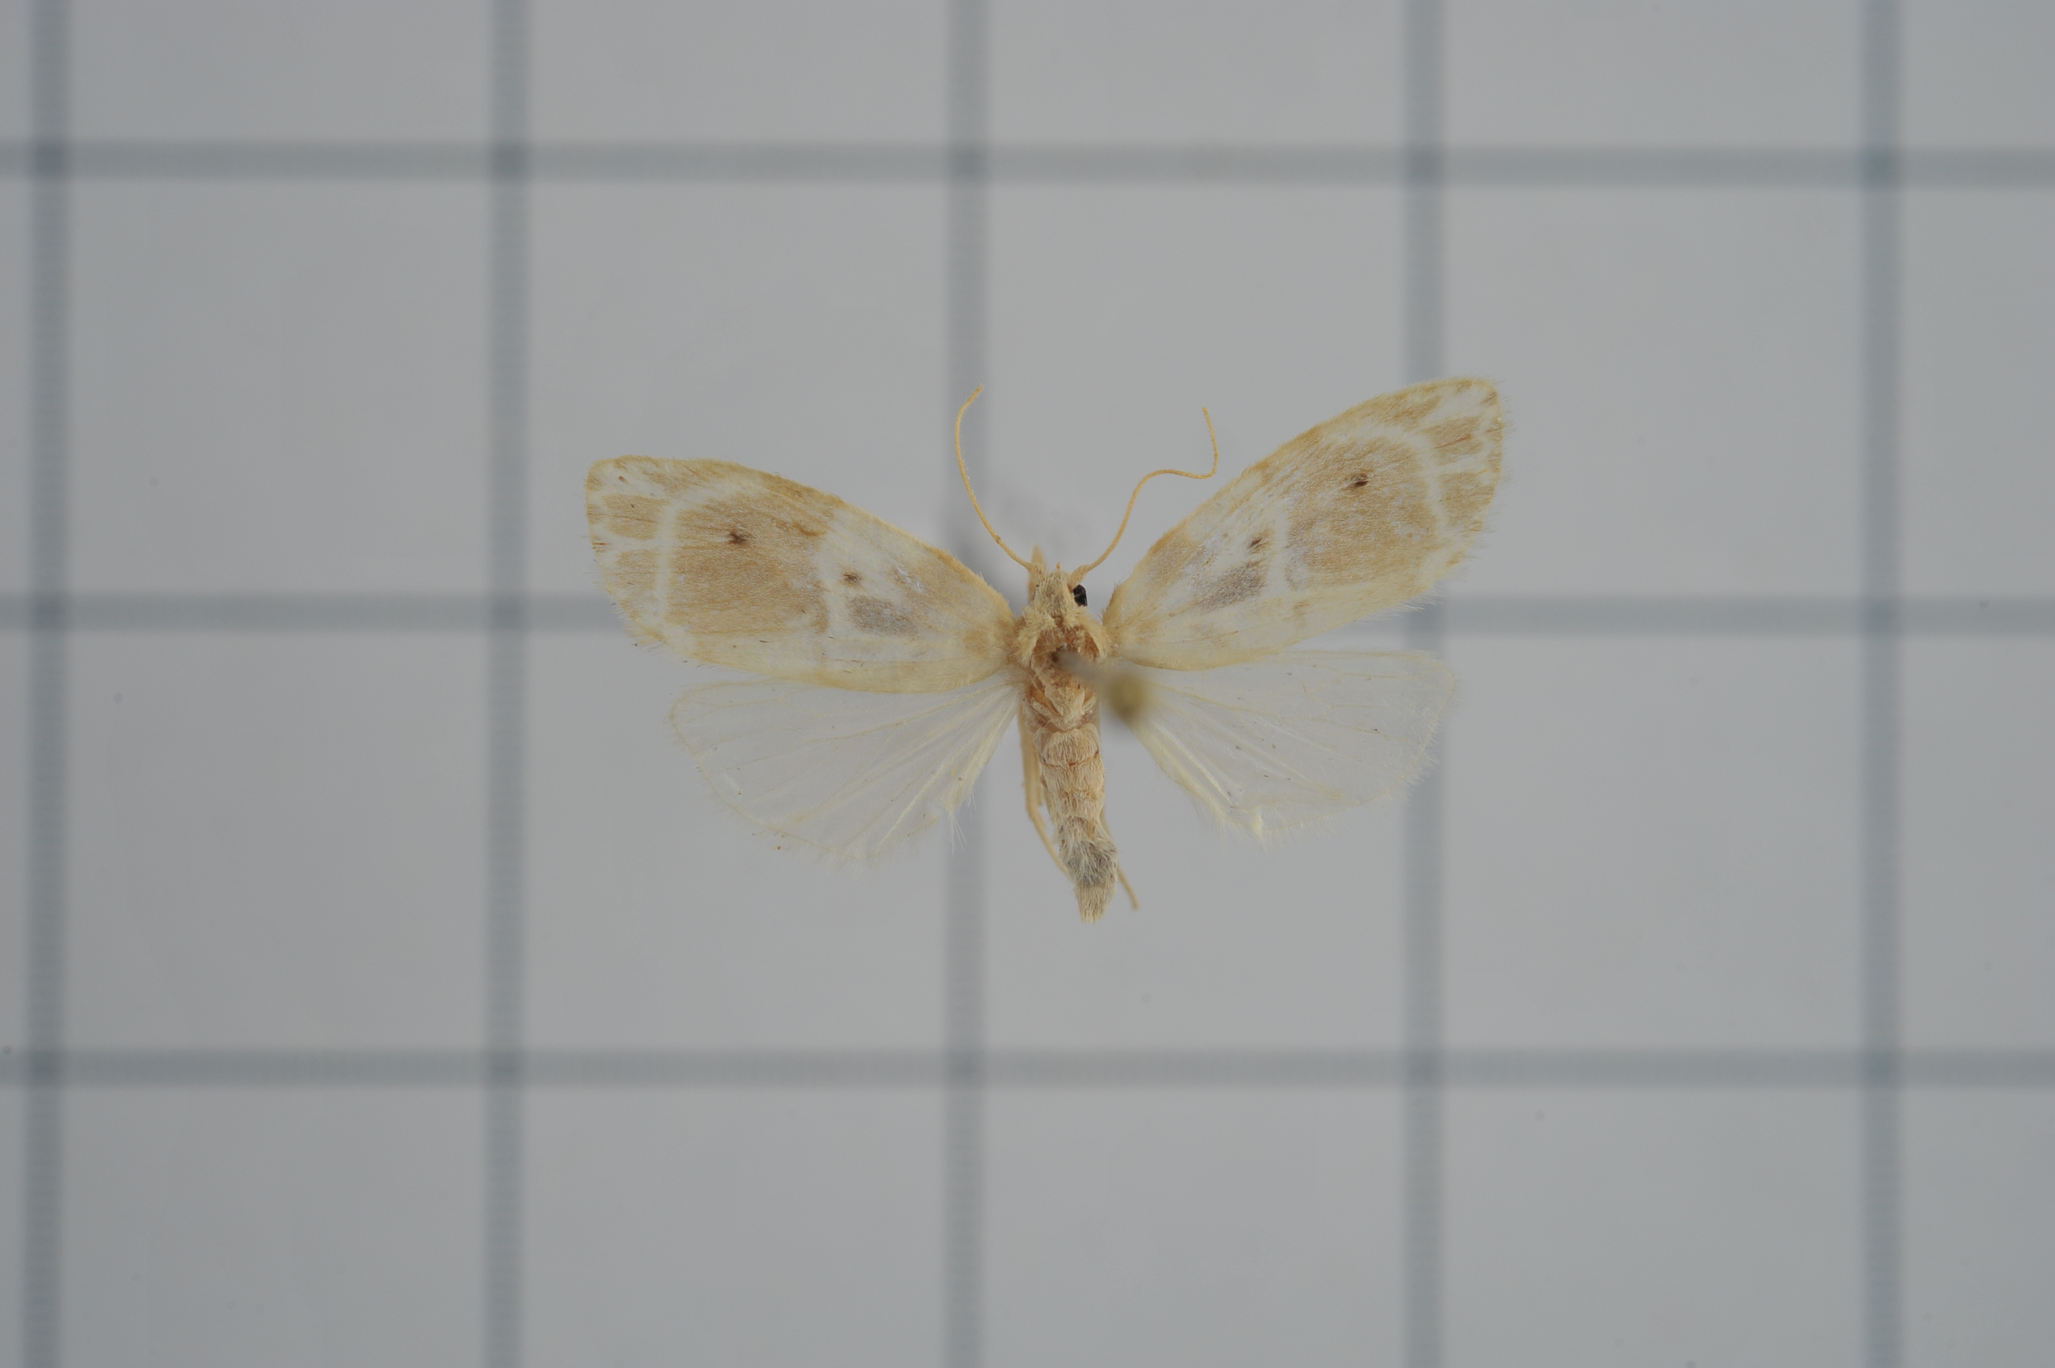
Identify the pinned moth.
Schistophleps bipuncta
